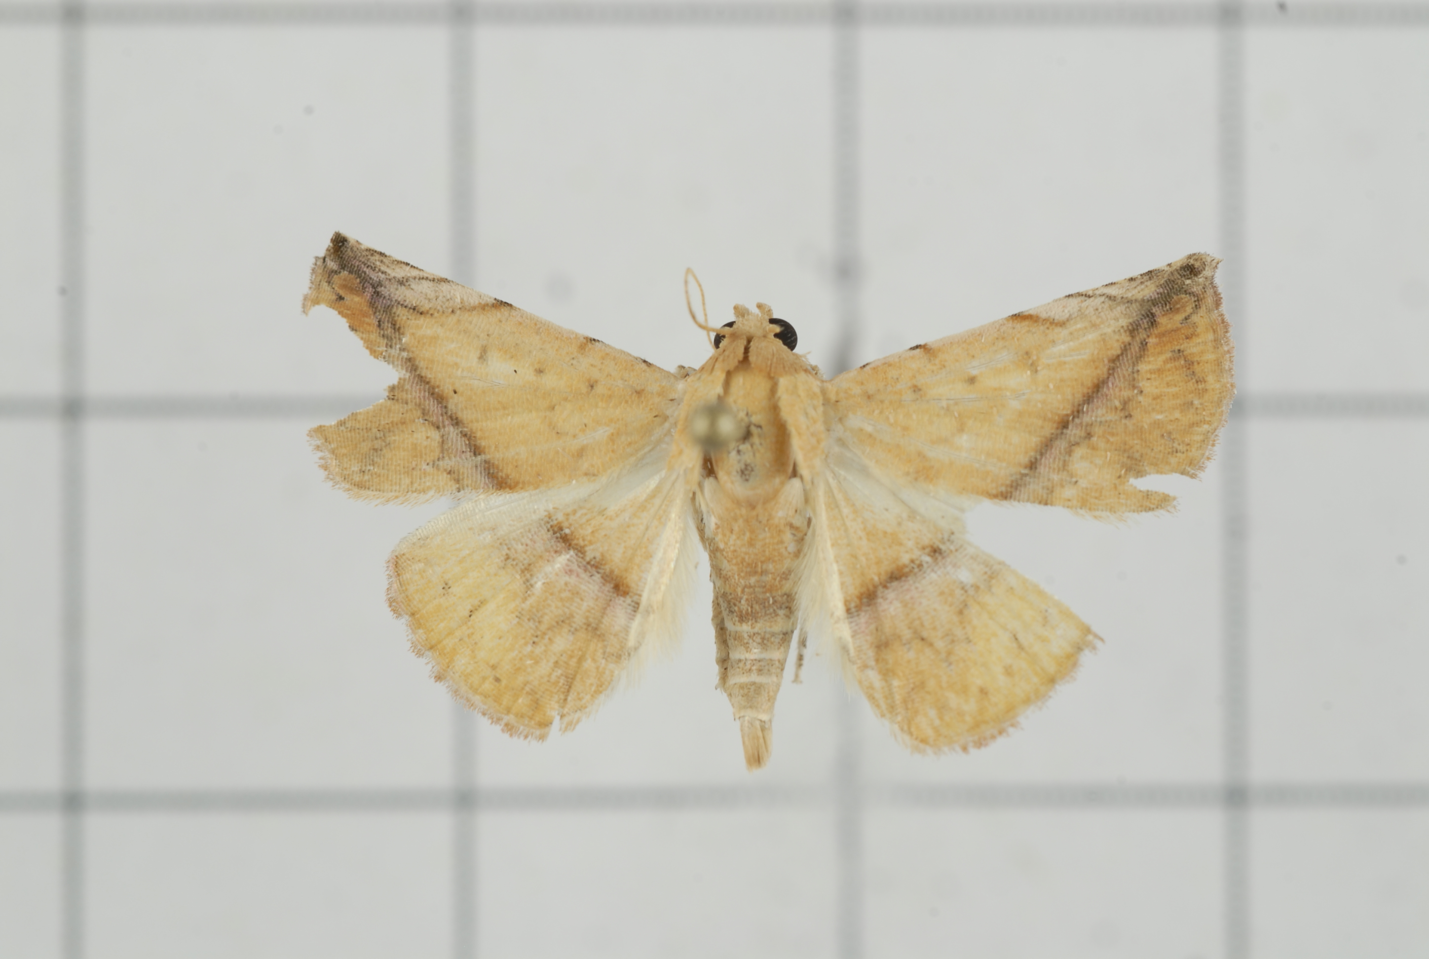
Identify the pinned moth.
Eublemma quadrapex
